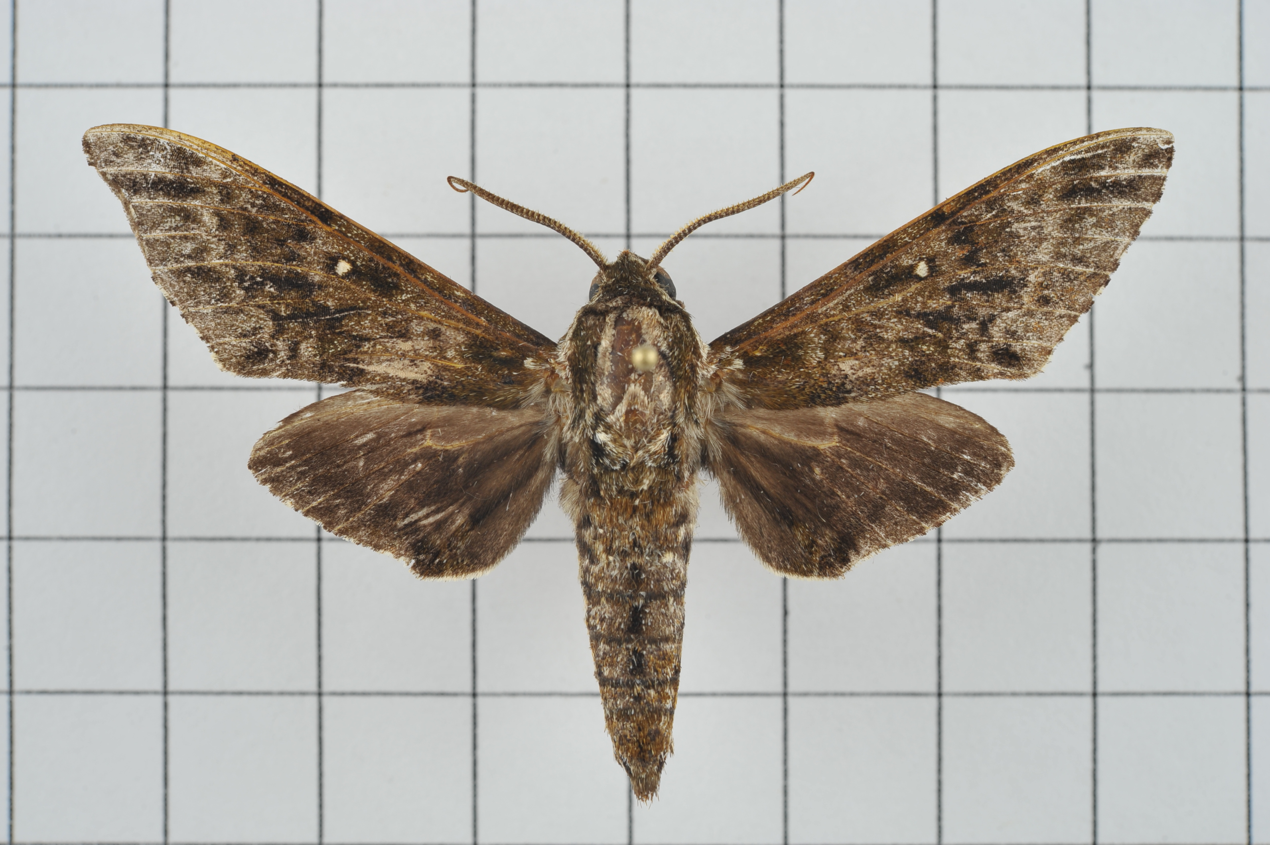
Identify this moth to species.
Dolbina formosana
